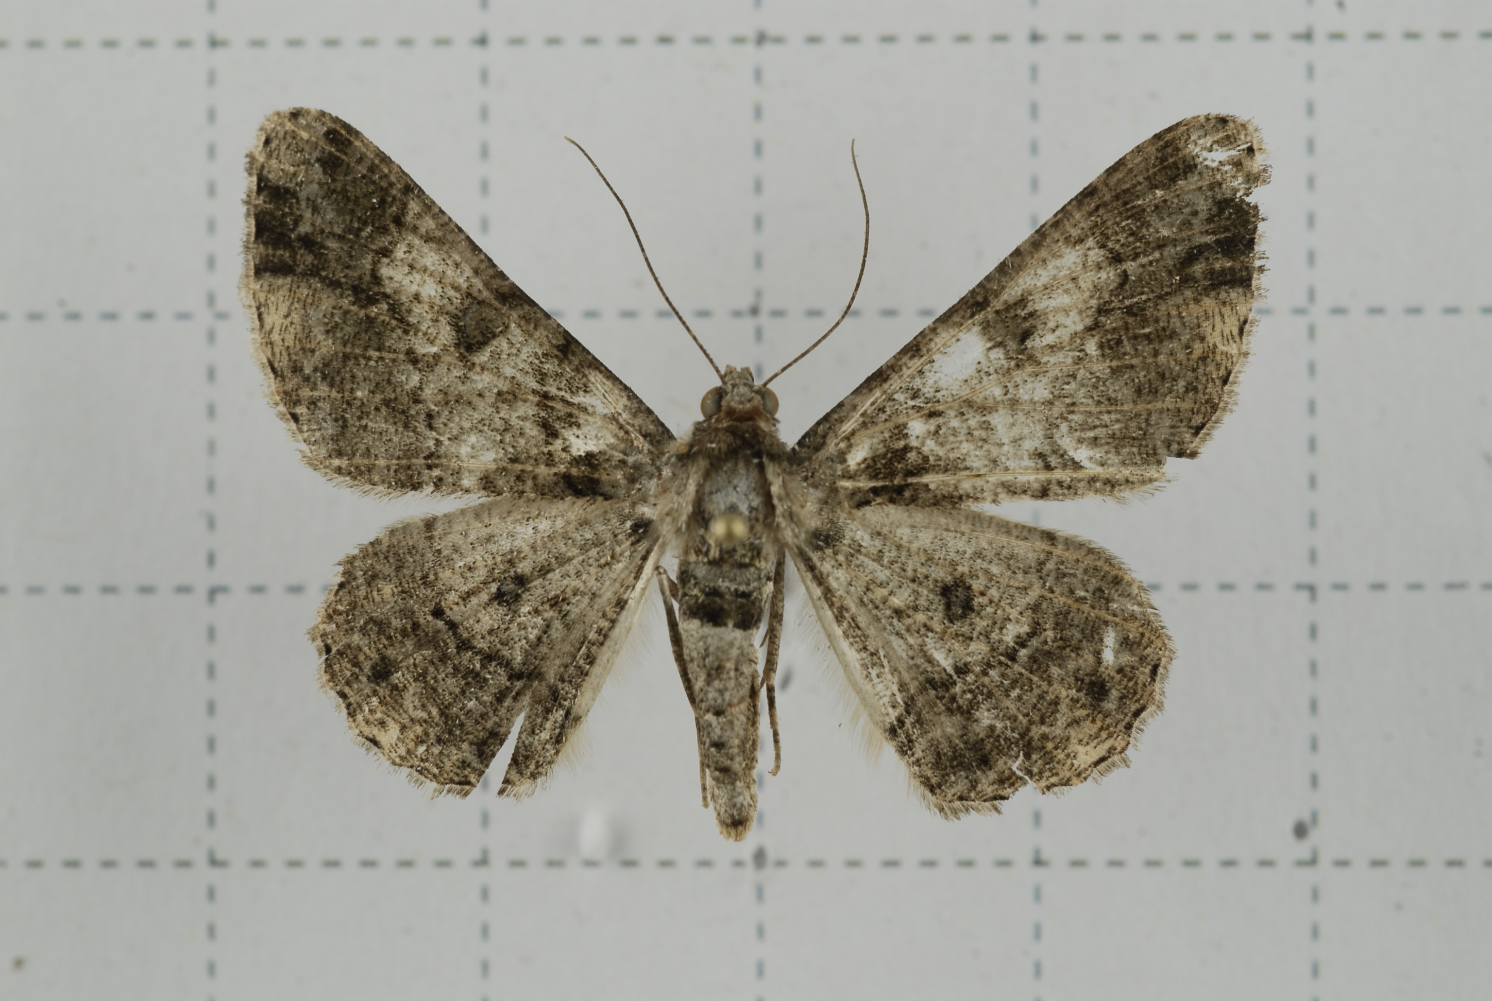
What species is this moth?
Cleora alienaria
